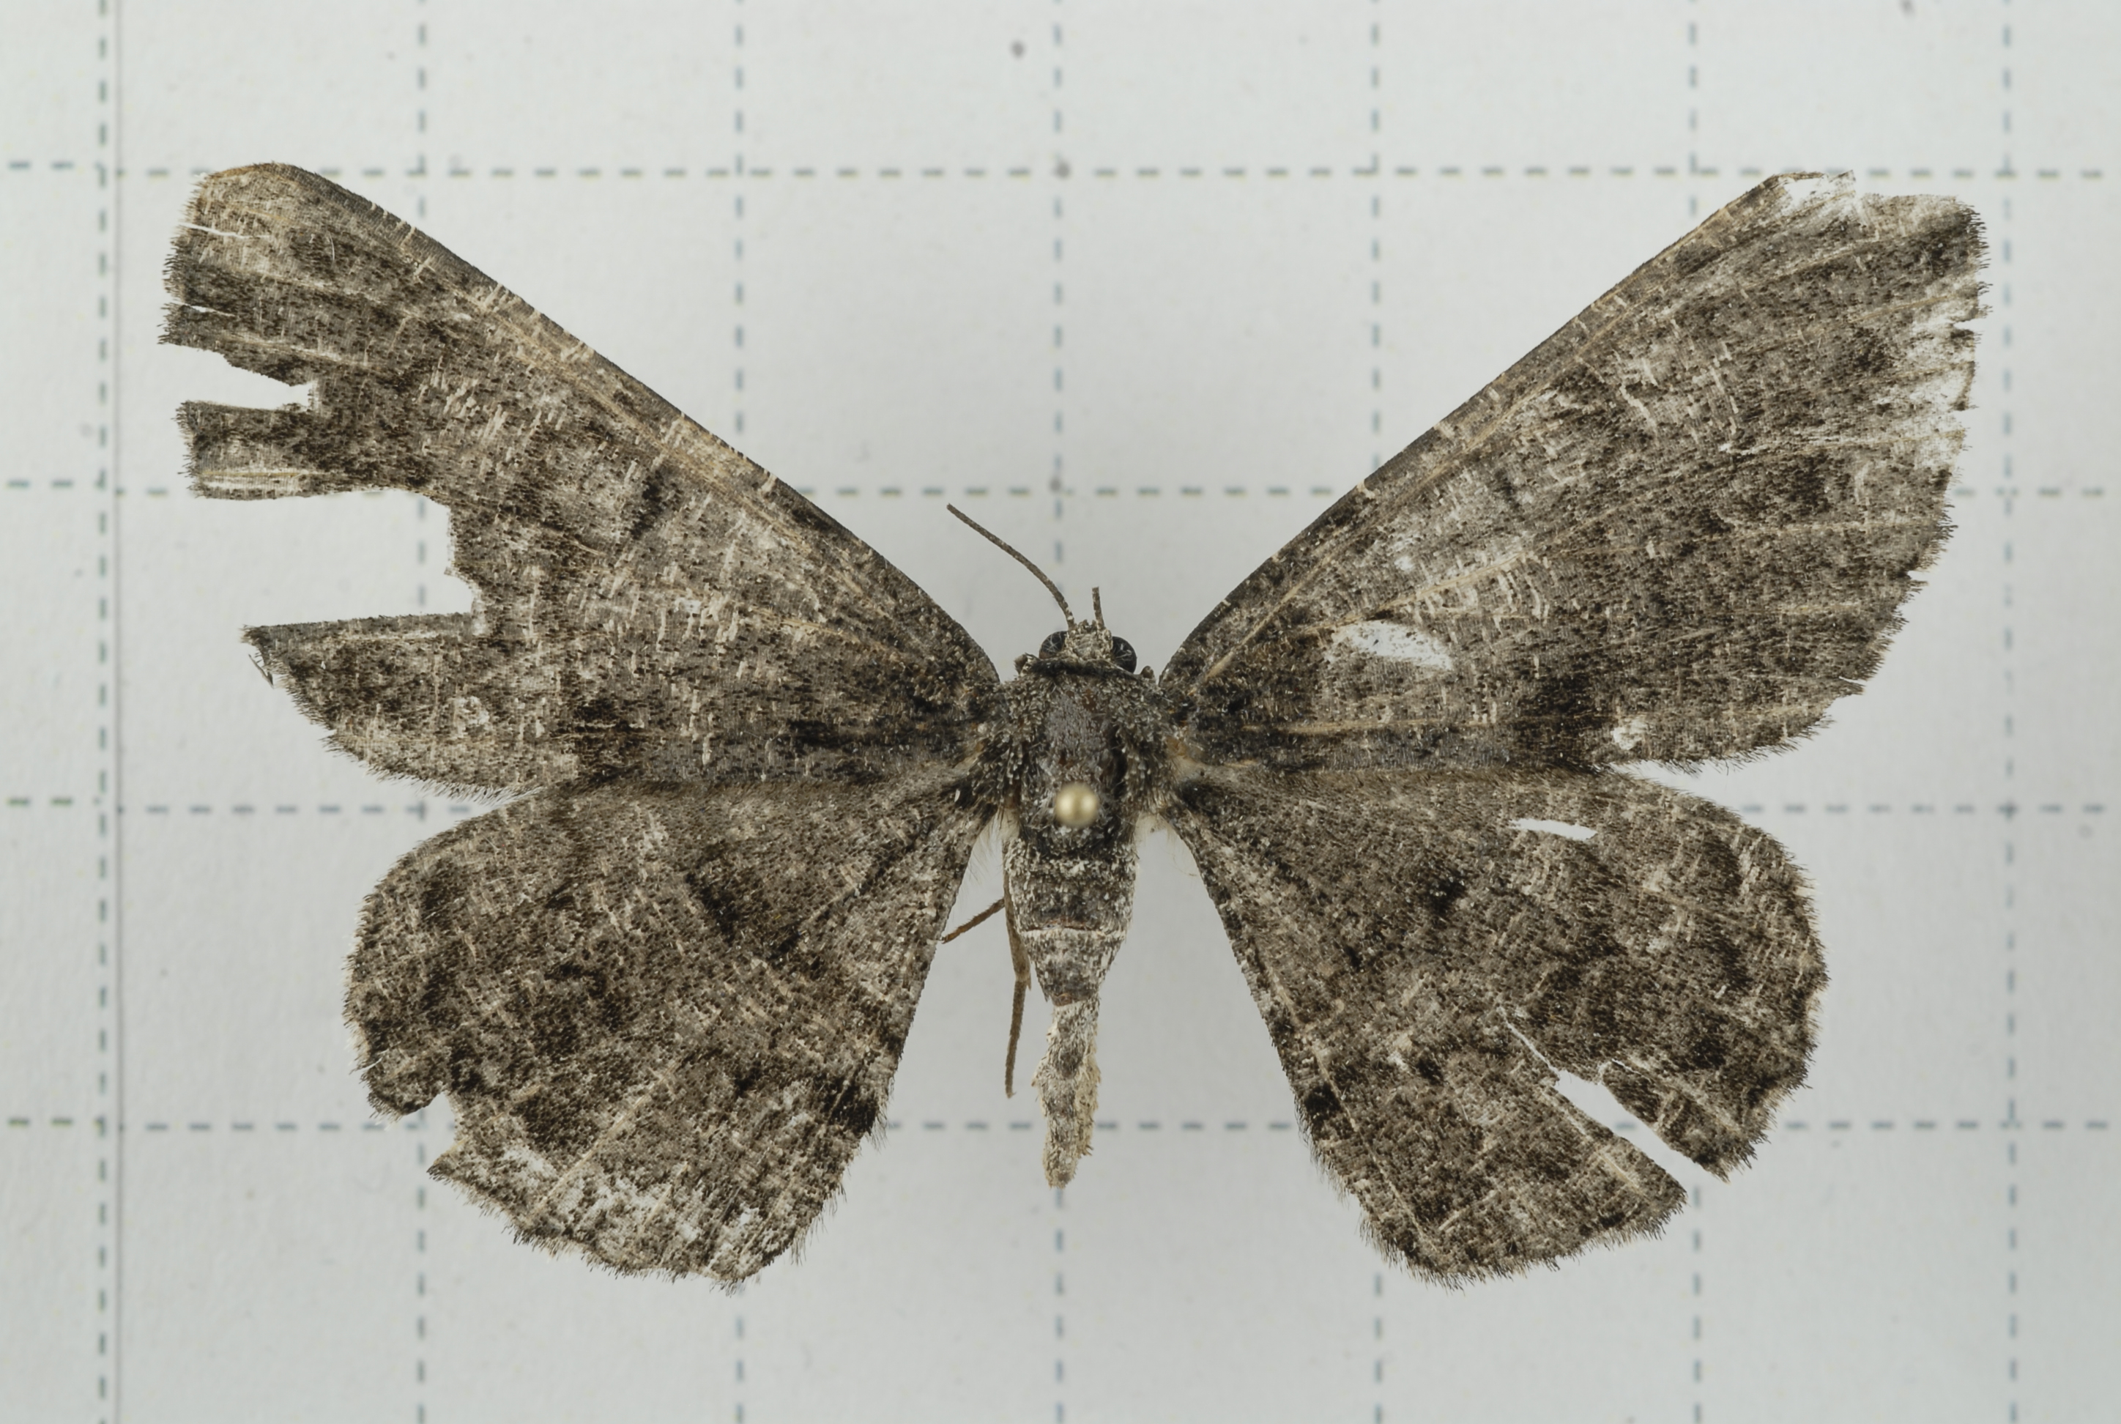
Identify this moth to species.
Hypomecis roboraria amplaria
